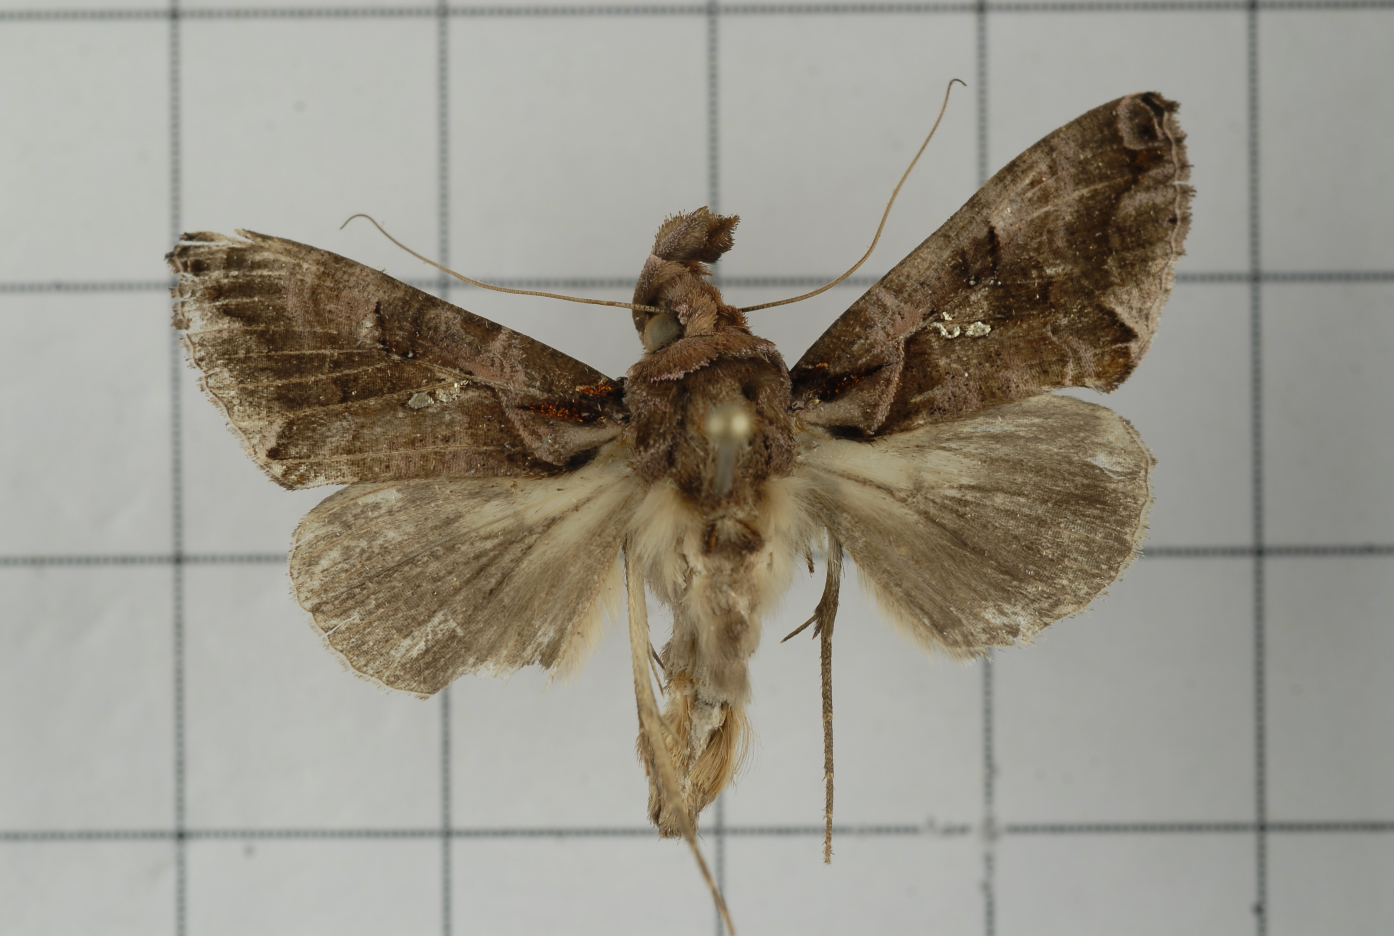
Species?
Plusiopalpa adrasta shisa
